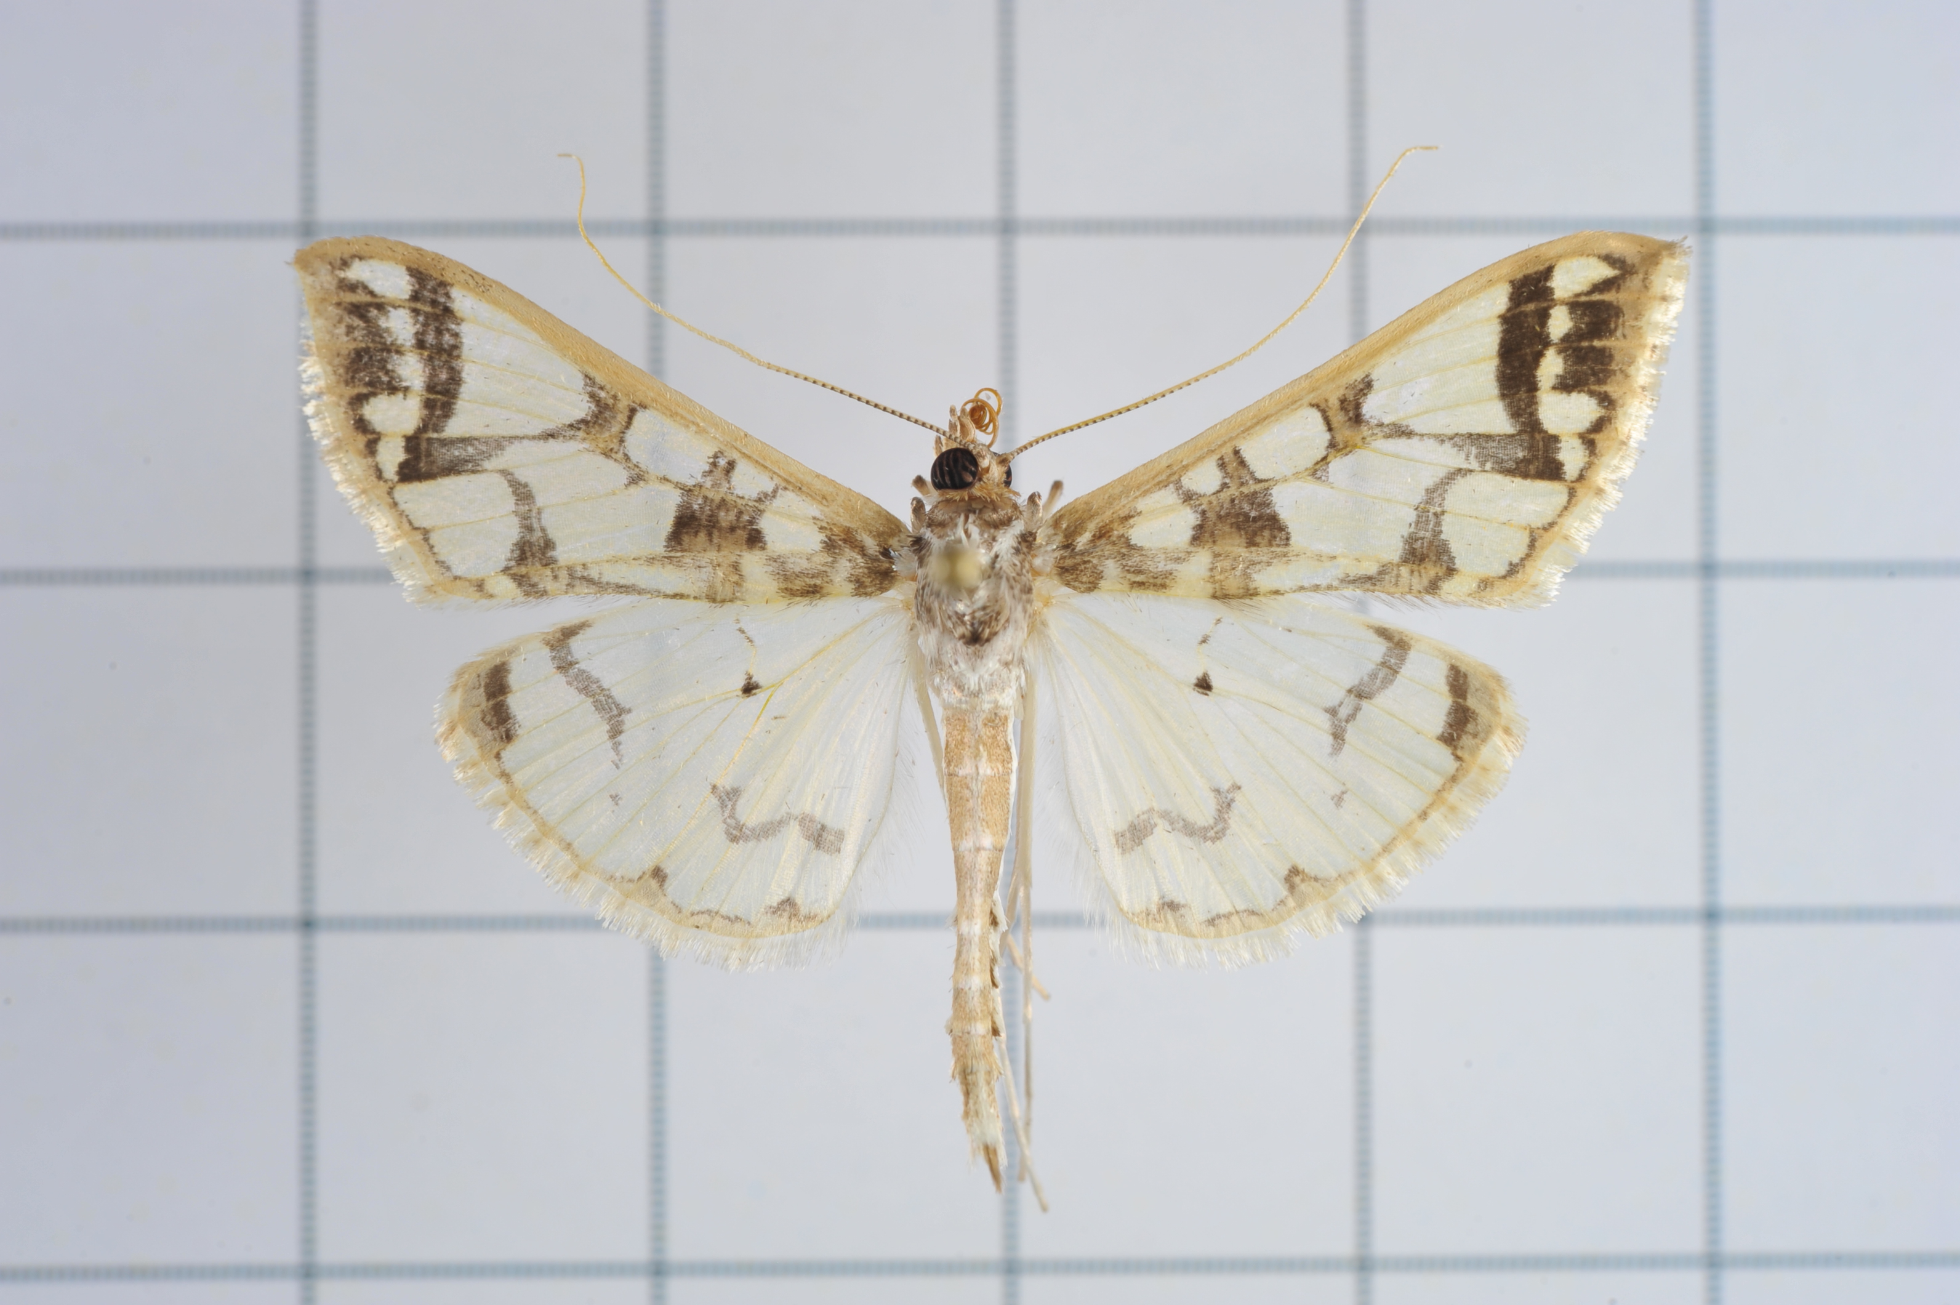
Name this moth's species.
Polythlipta maceratalis
